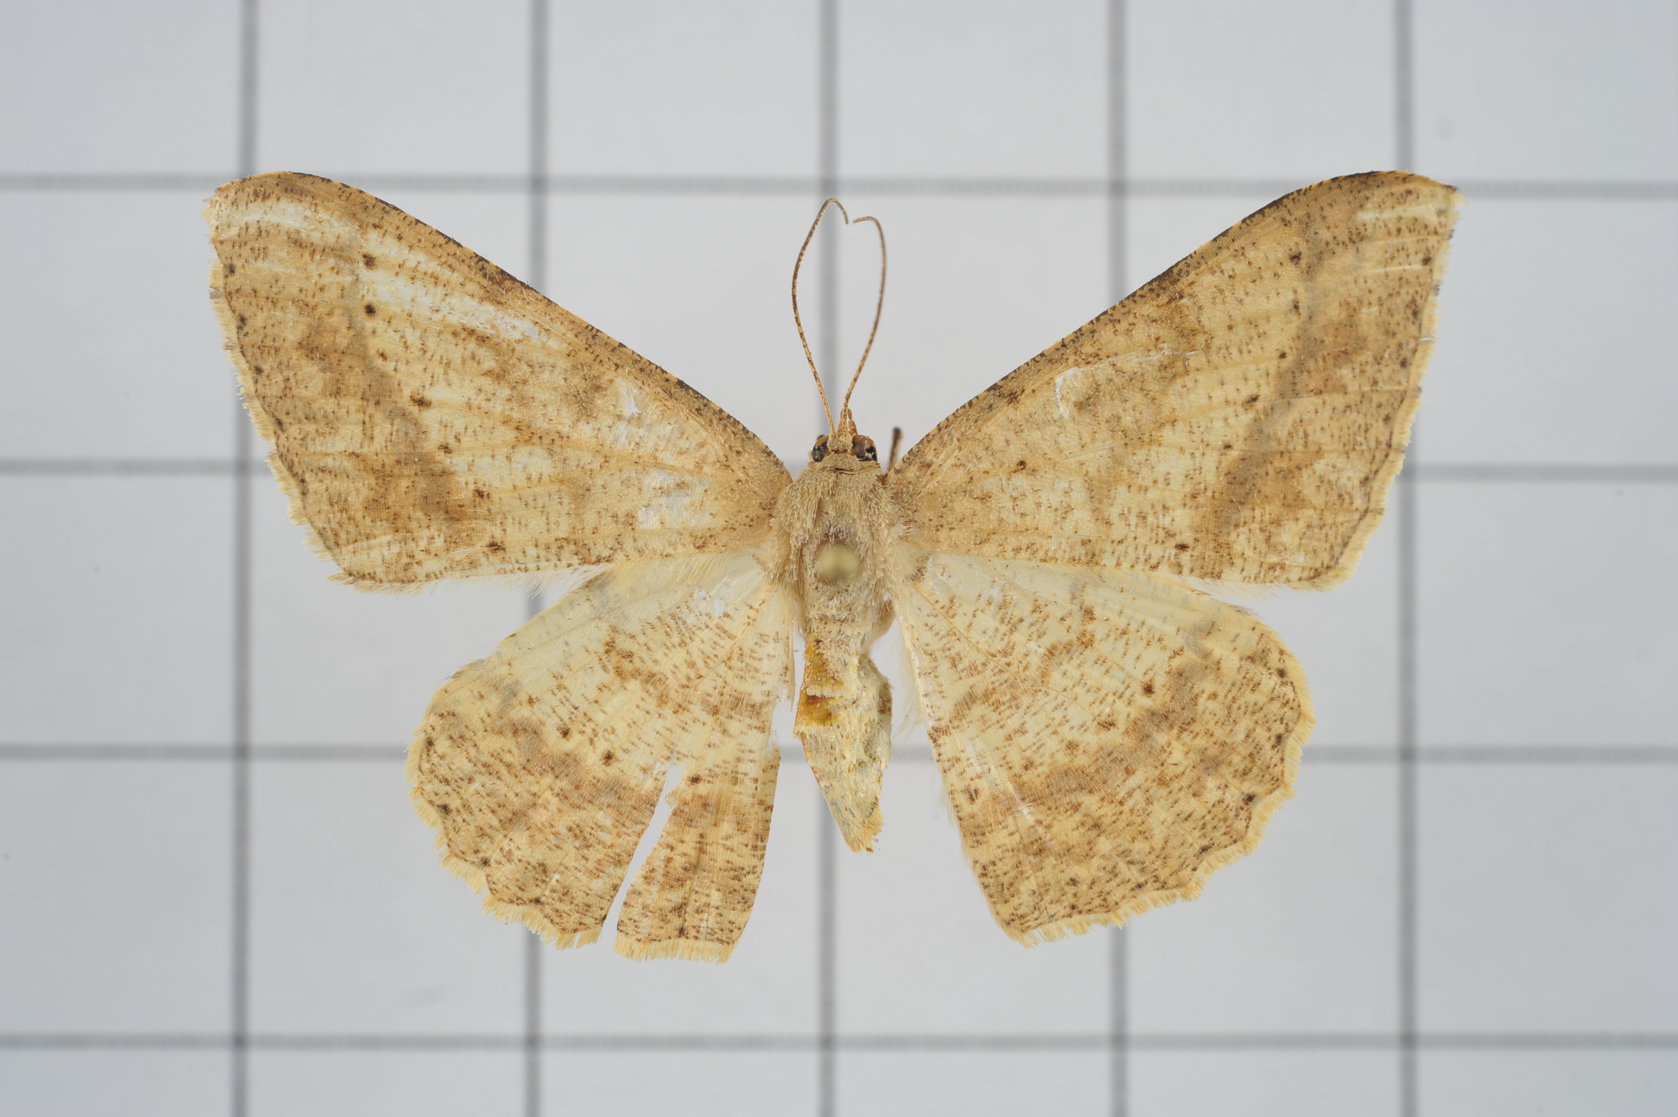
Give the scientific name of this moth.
Luxiaria mitorrhaphes
